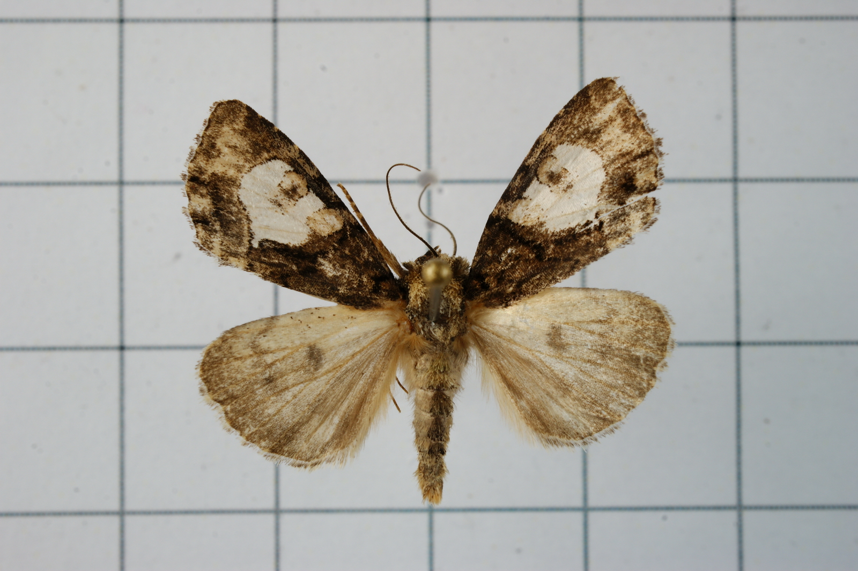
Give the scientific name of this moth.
Chytonix variegata
